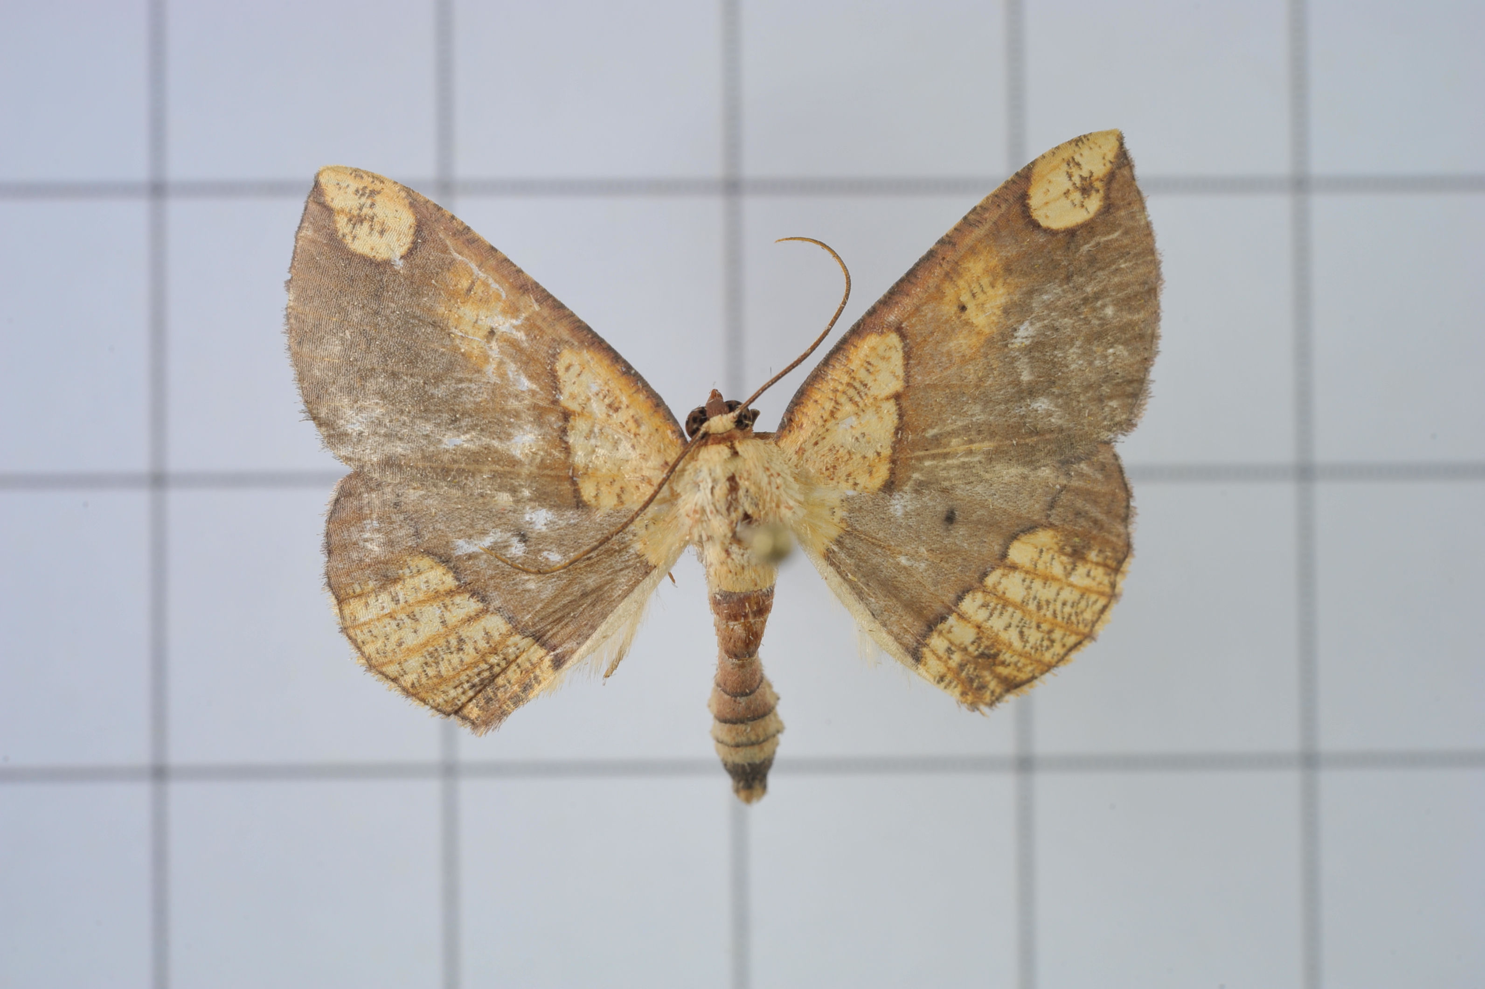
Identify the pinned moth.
Platycerota particolor
